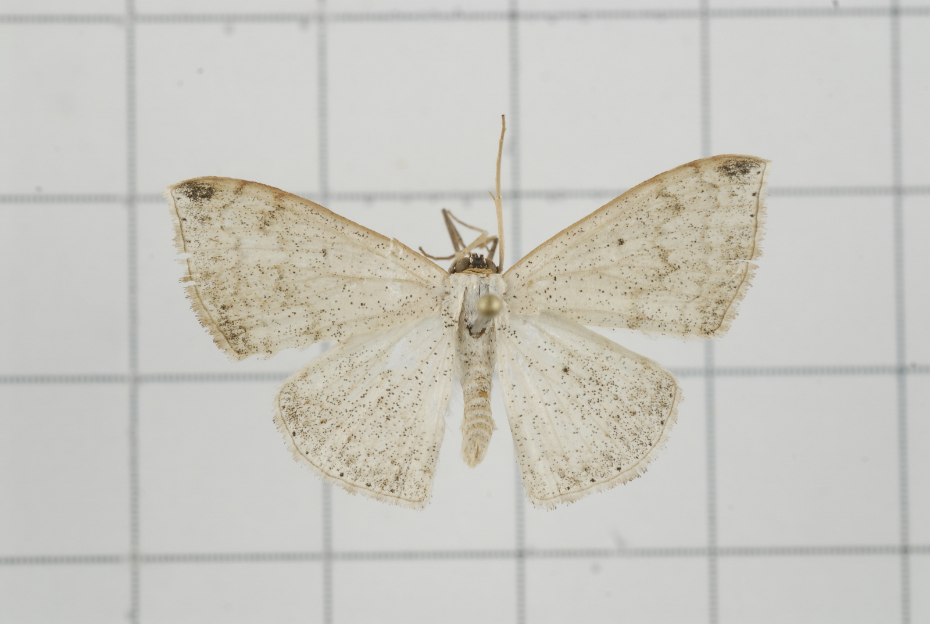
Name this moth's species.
Somatina plynusaria
